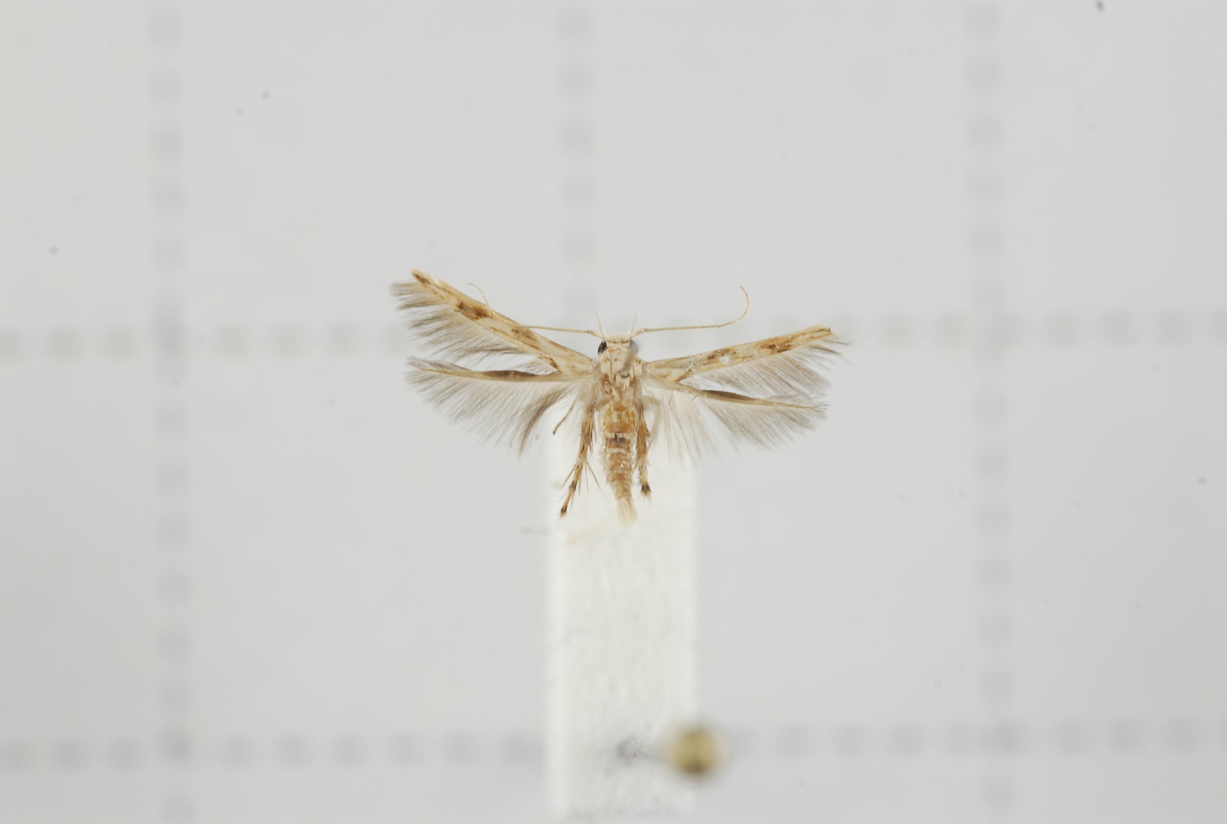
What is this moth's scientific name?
Stathmopoda stimulata
